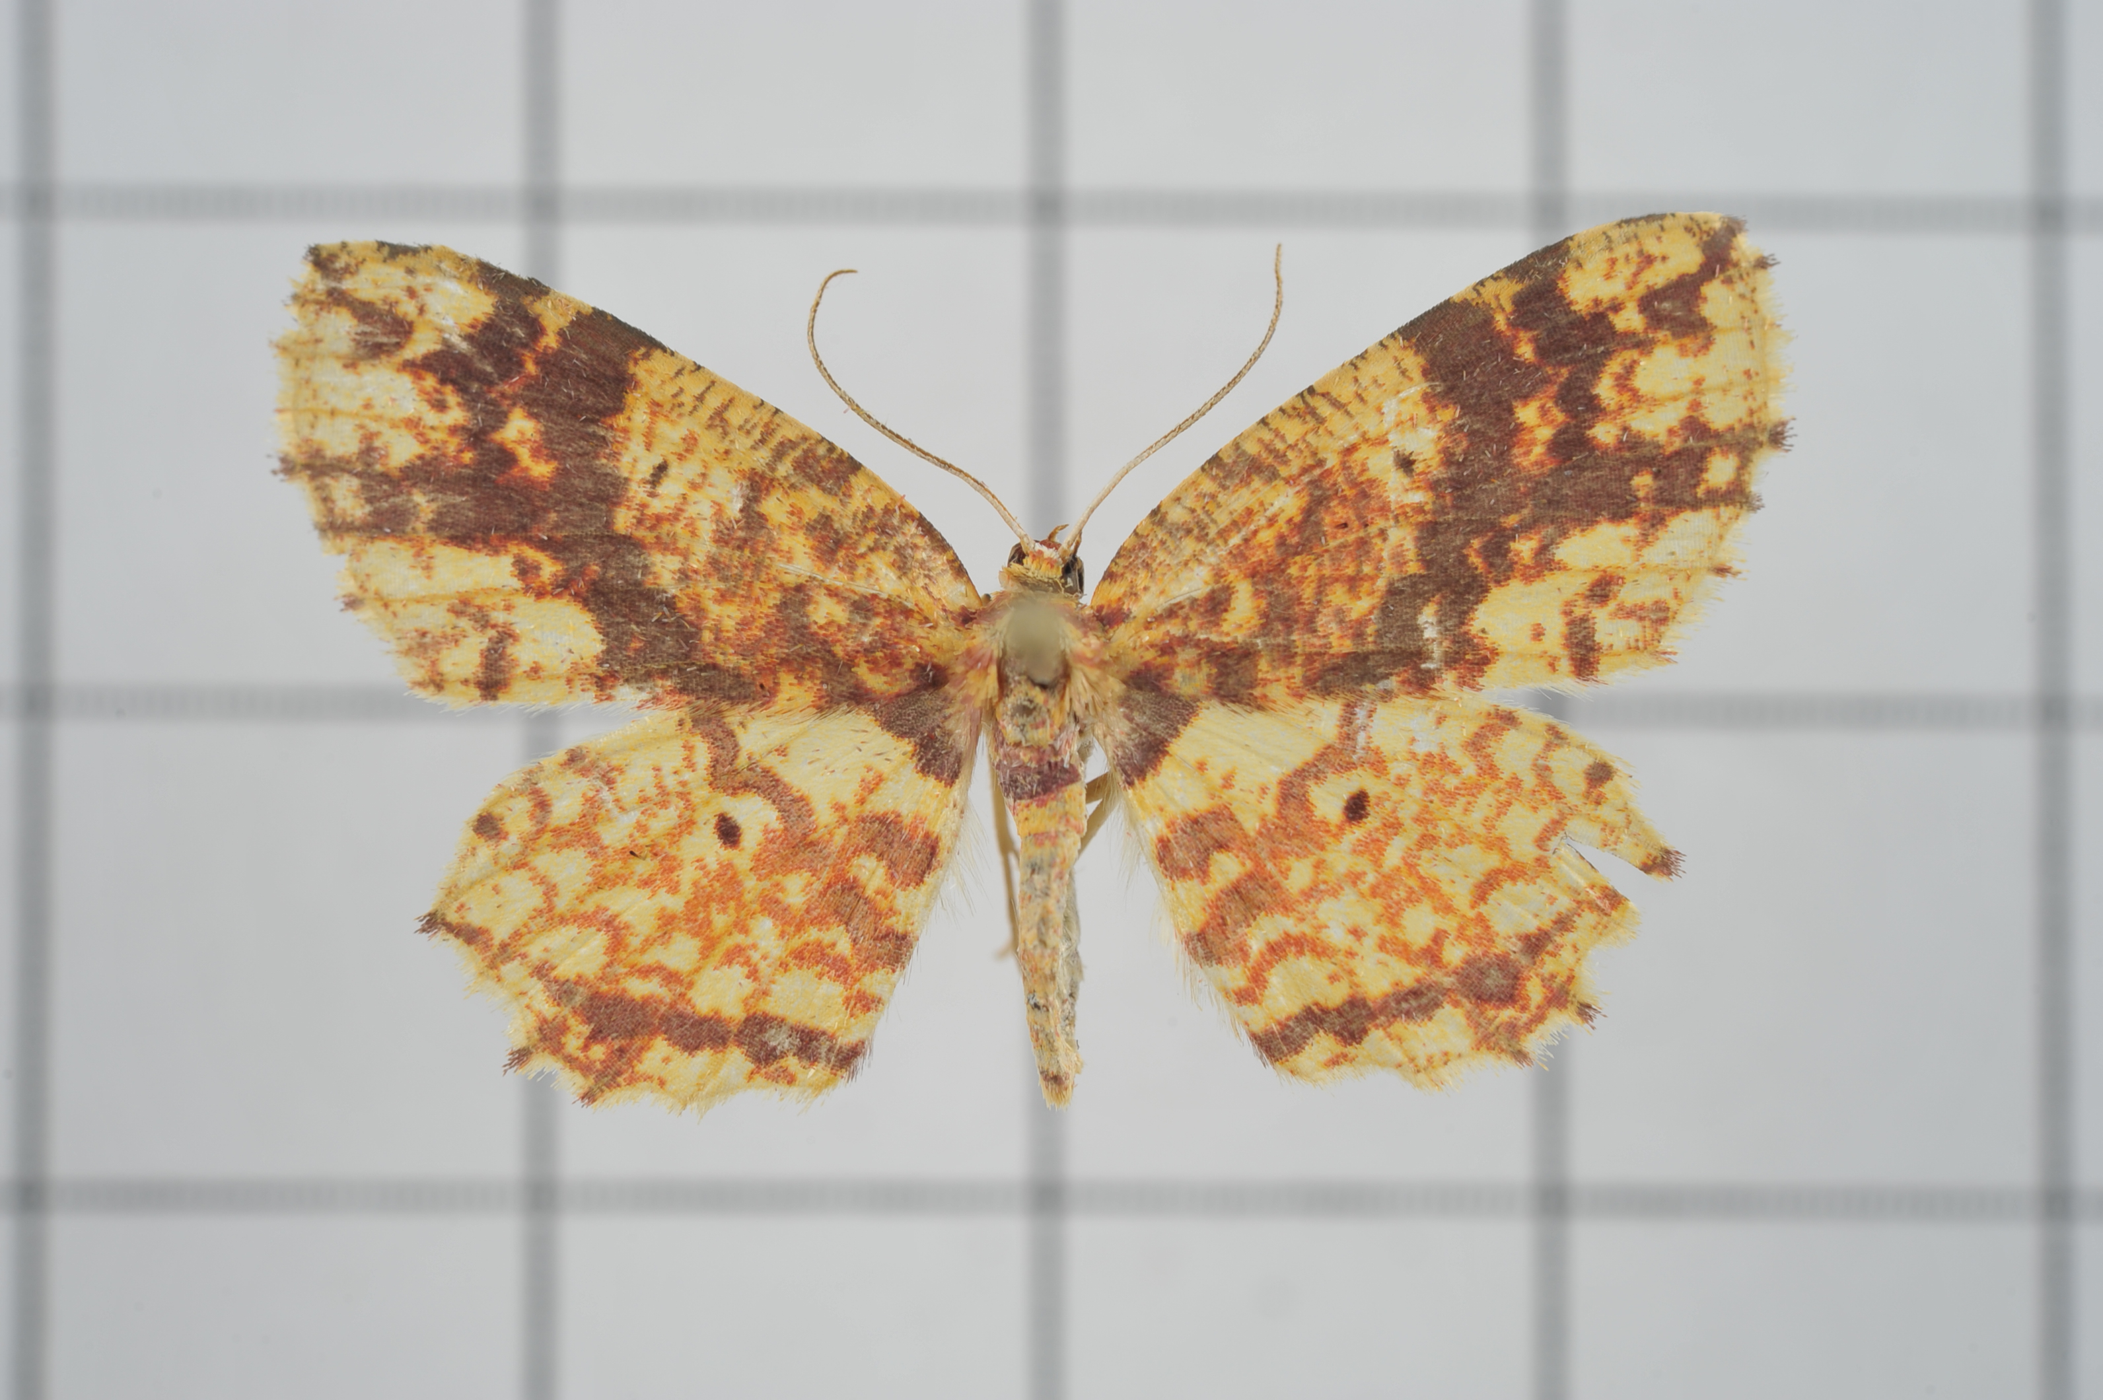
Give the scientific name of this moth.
Yashmakia suffusa
